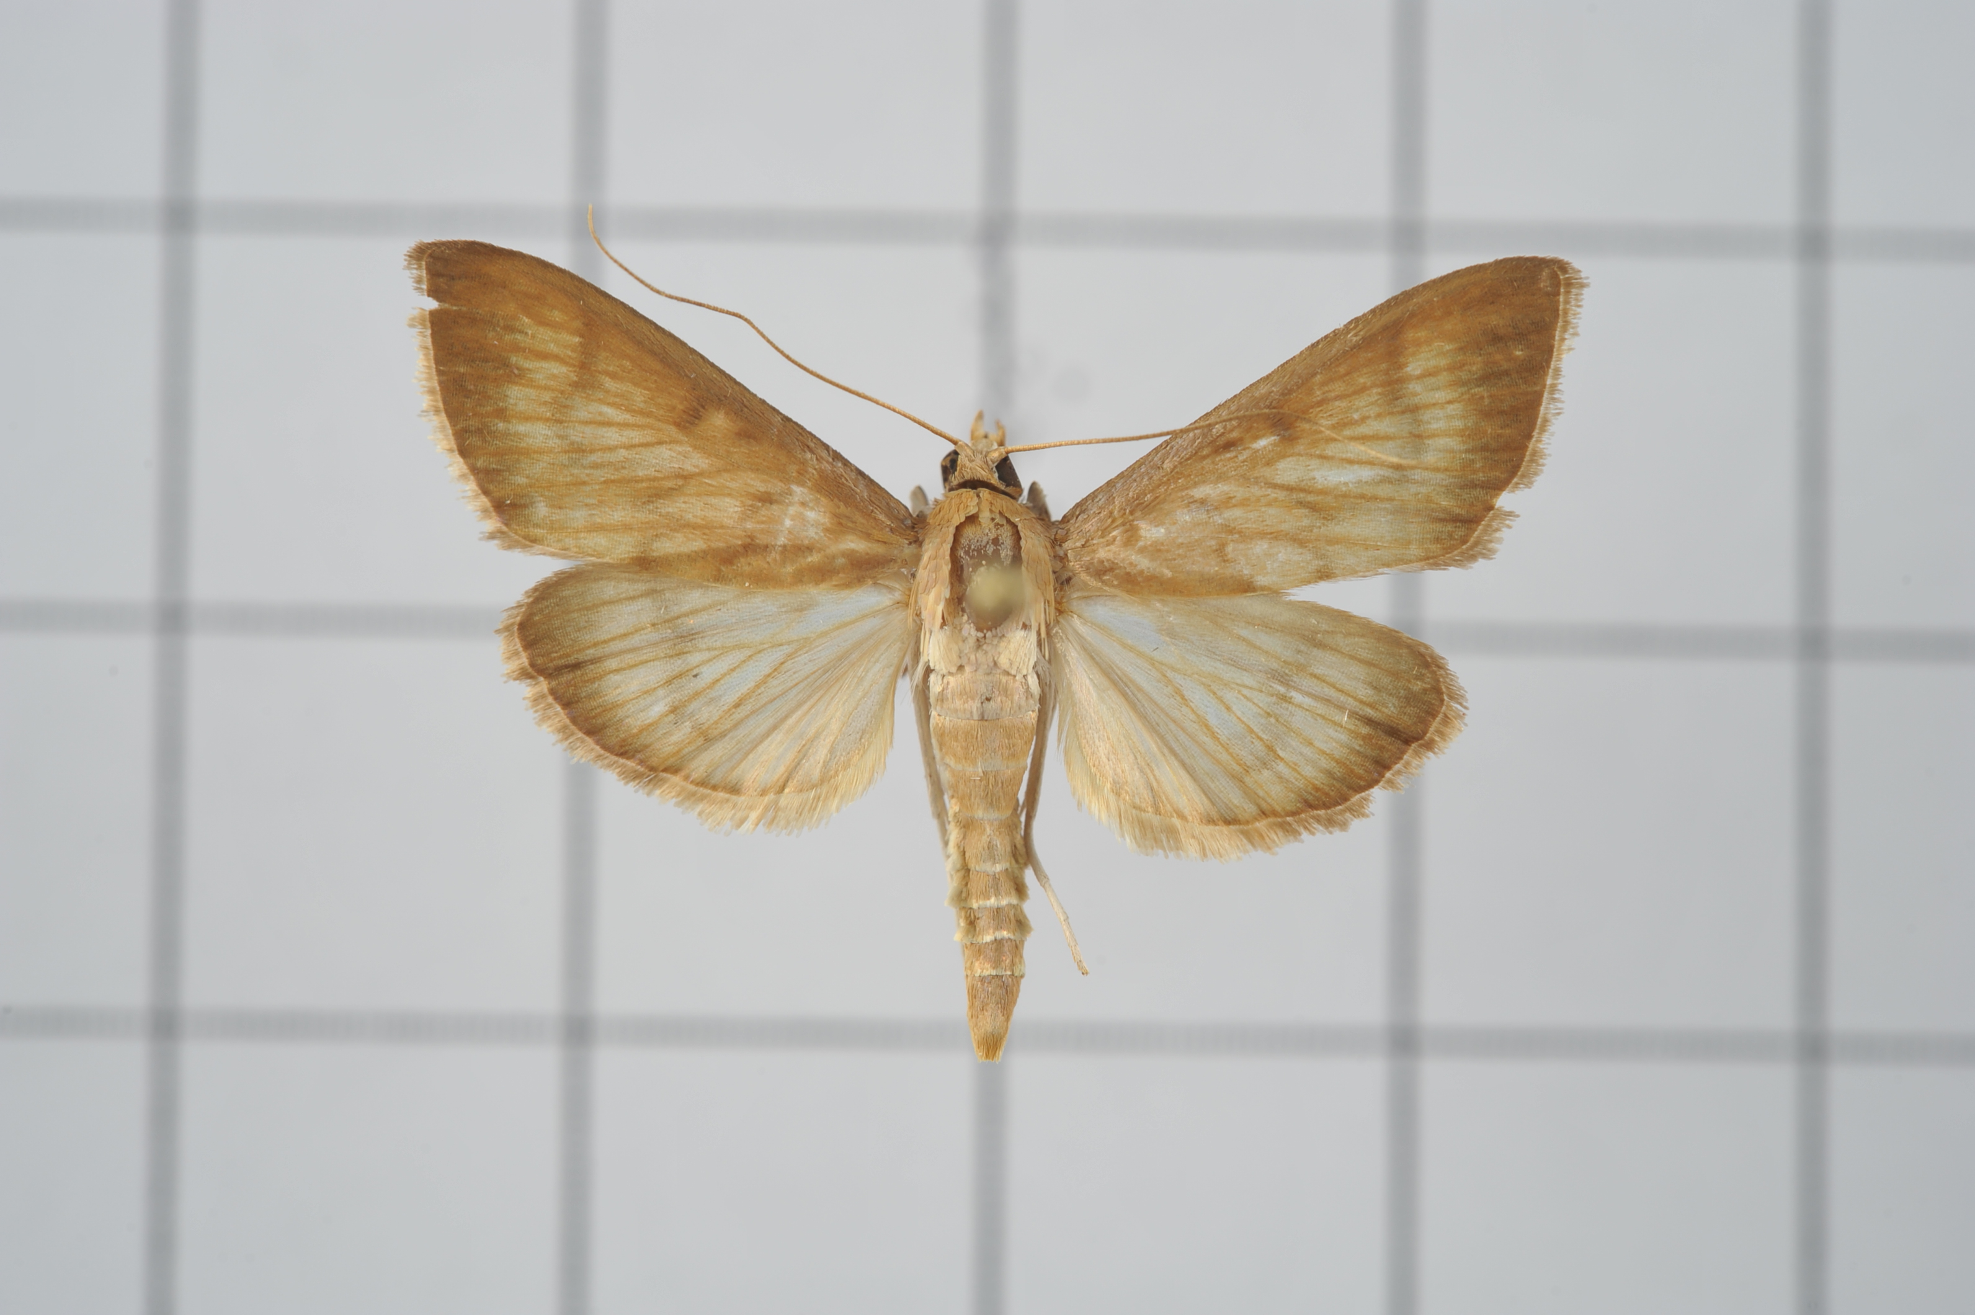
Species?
Crypsiptya coclesalis
